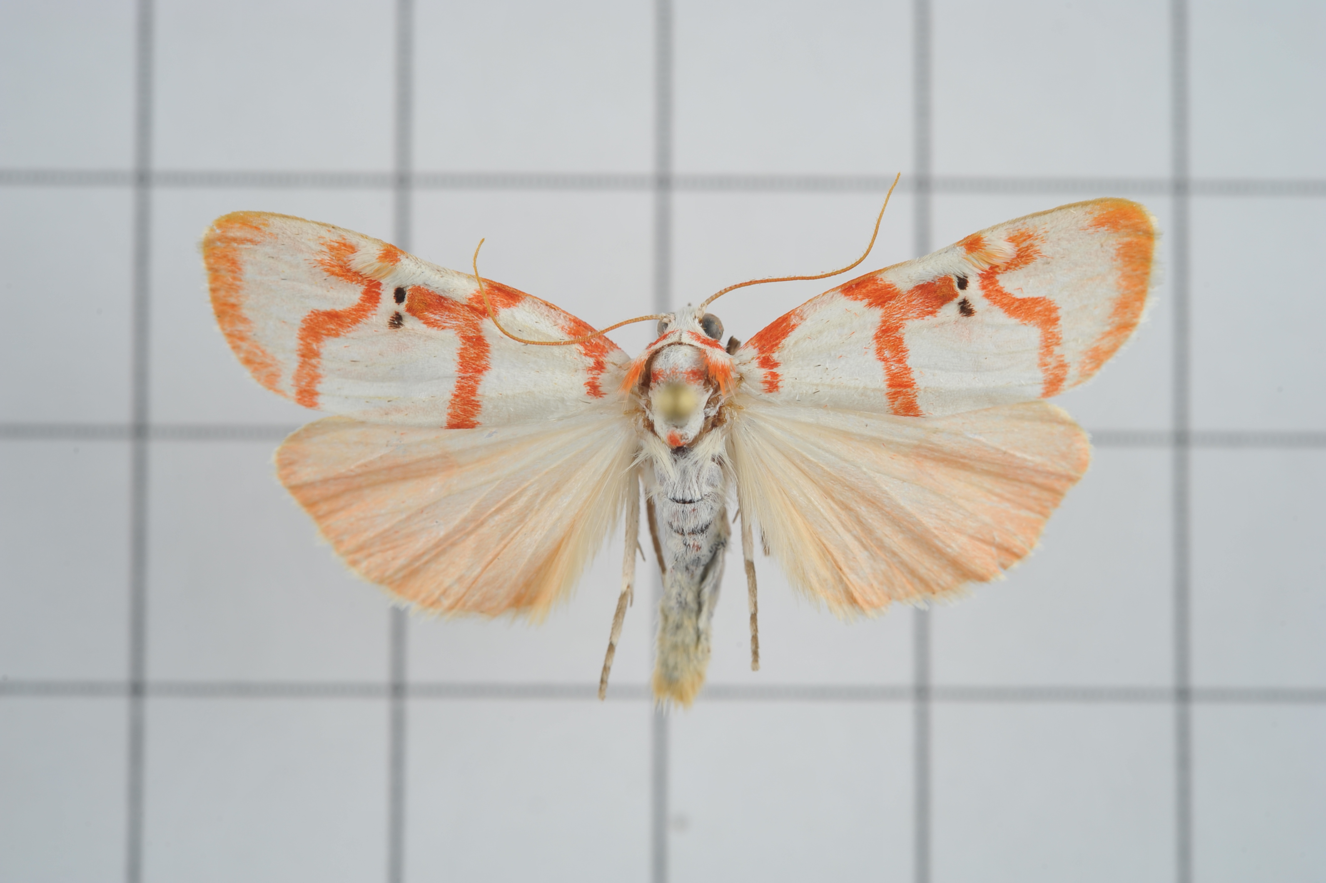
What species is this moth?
Cyana hamata hamata
